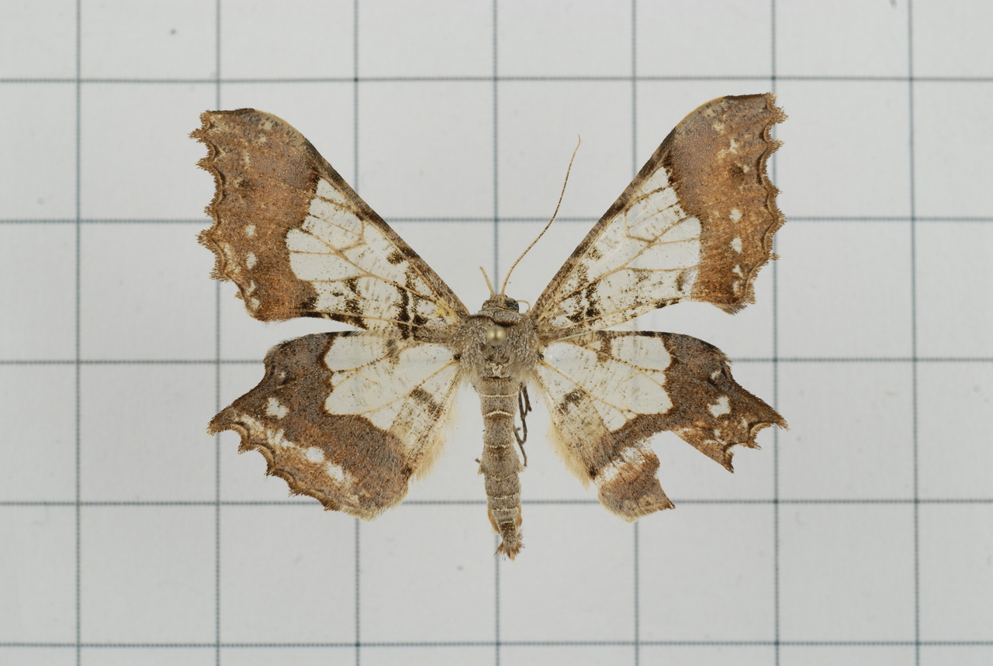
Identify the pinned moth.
Krananda semihyalina
